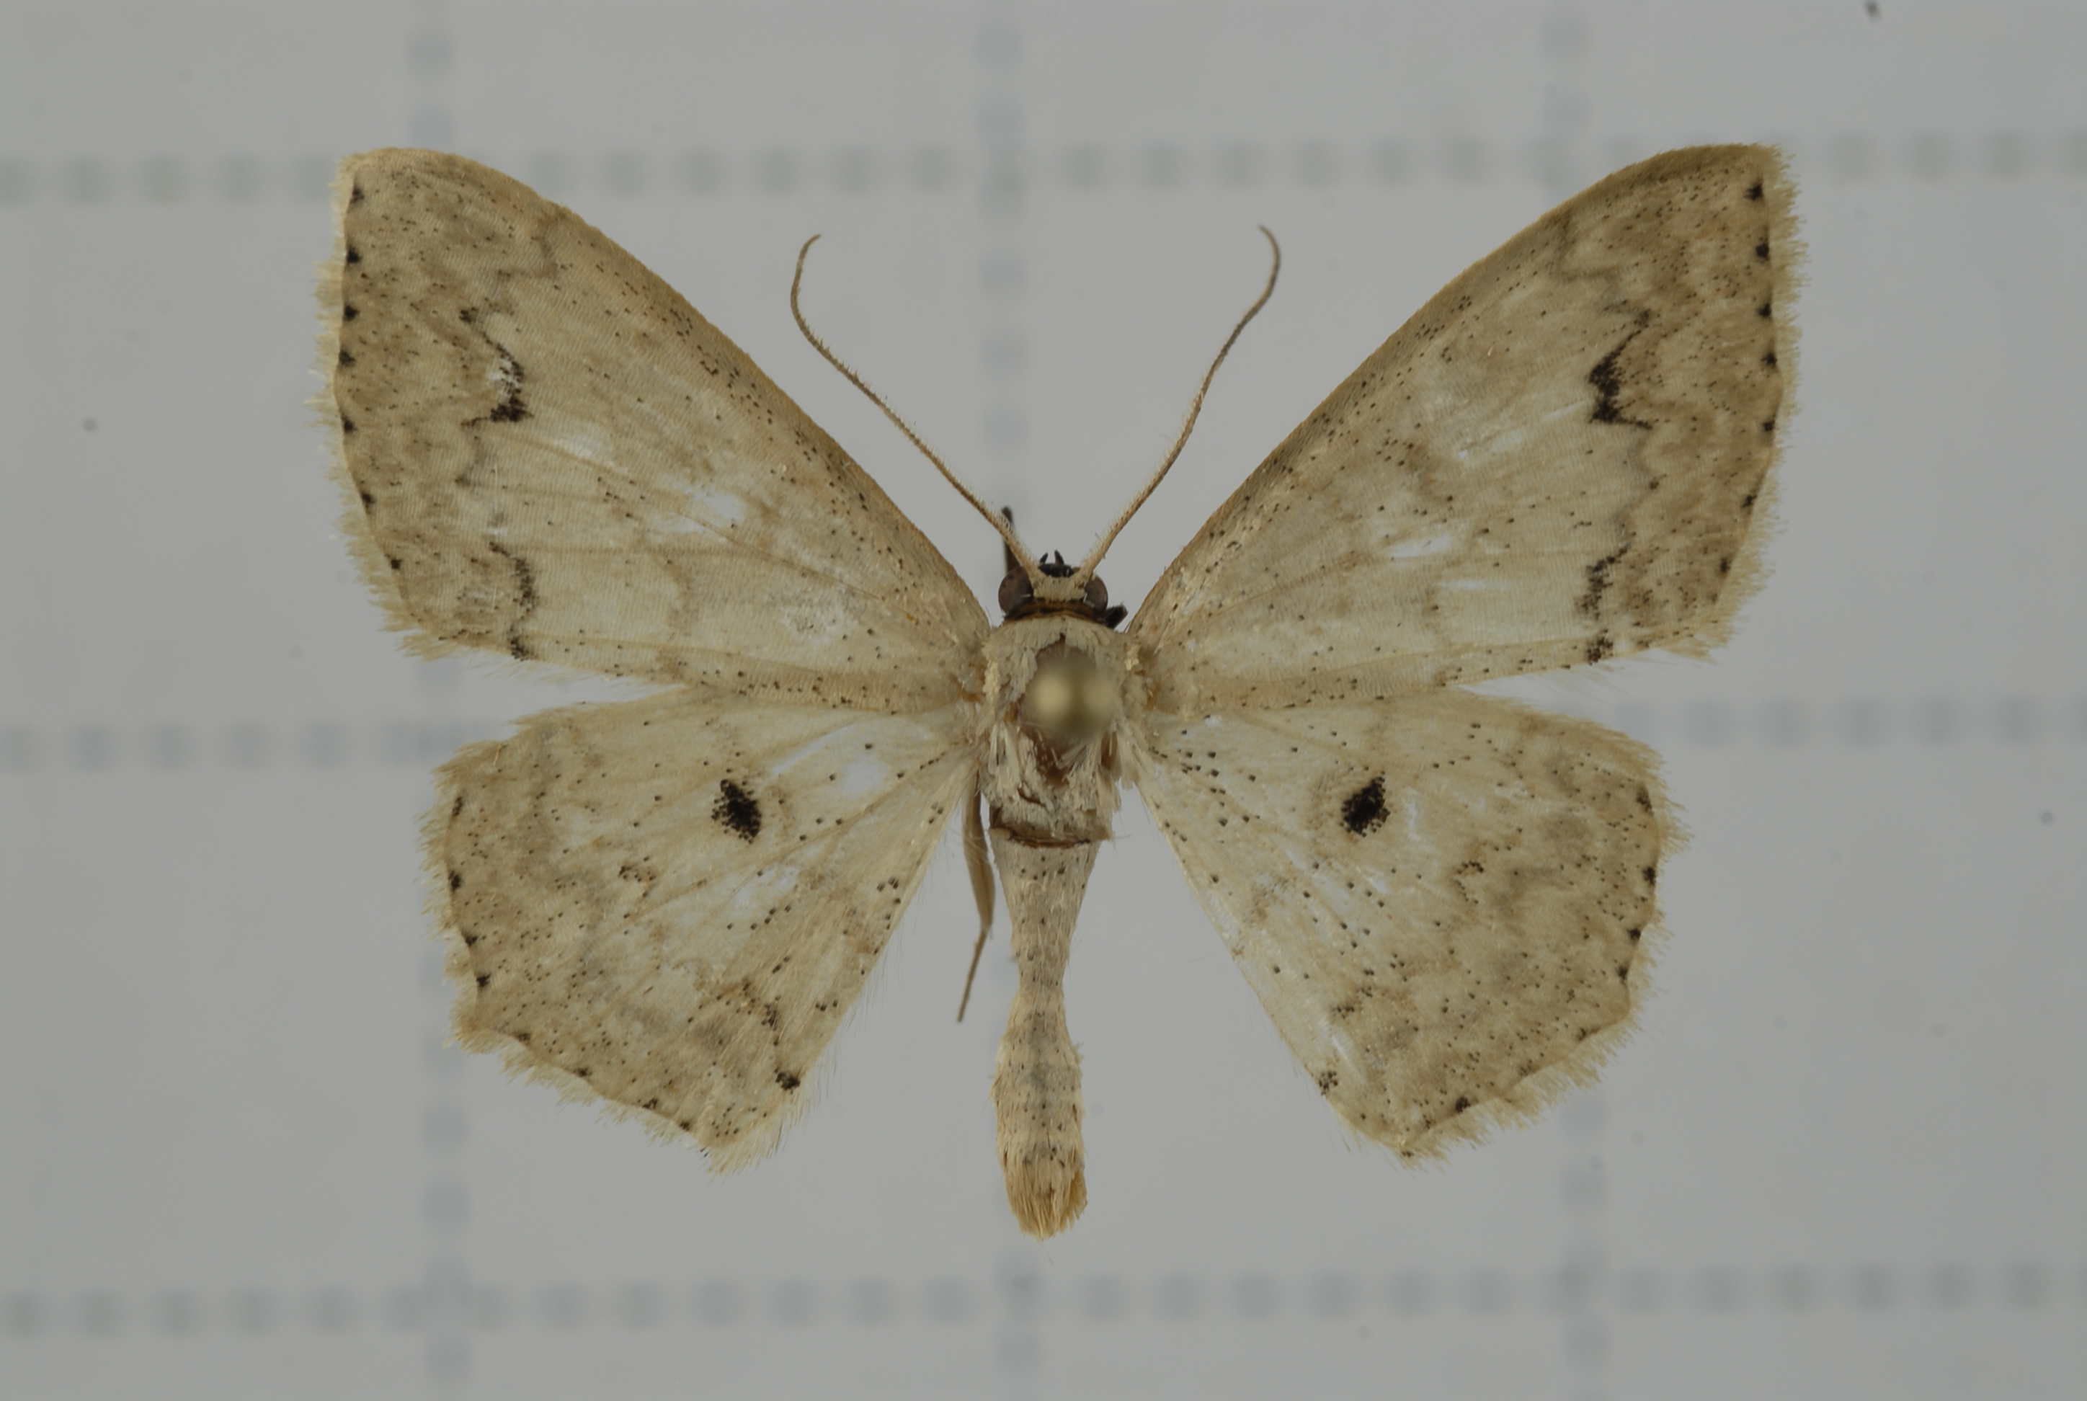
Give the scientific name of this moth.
Scopula punctatissima
